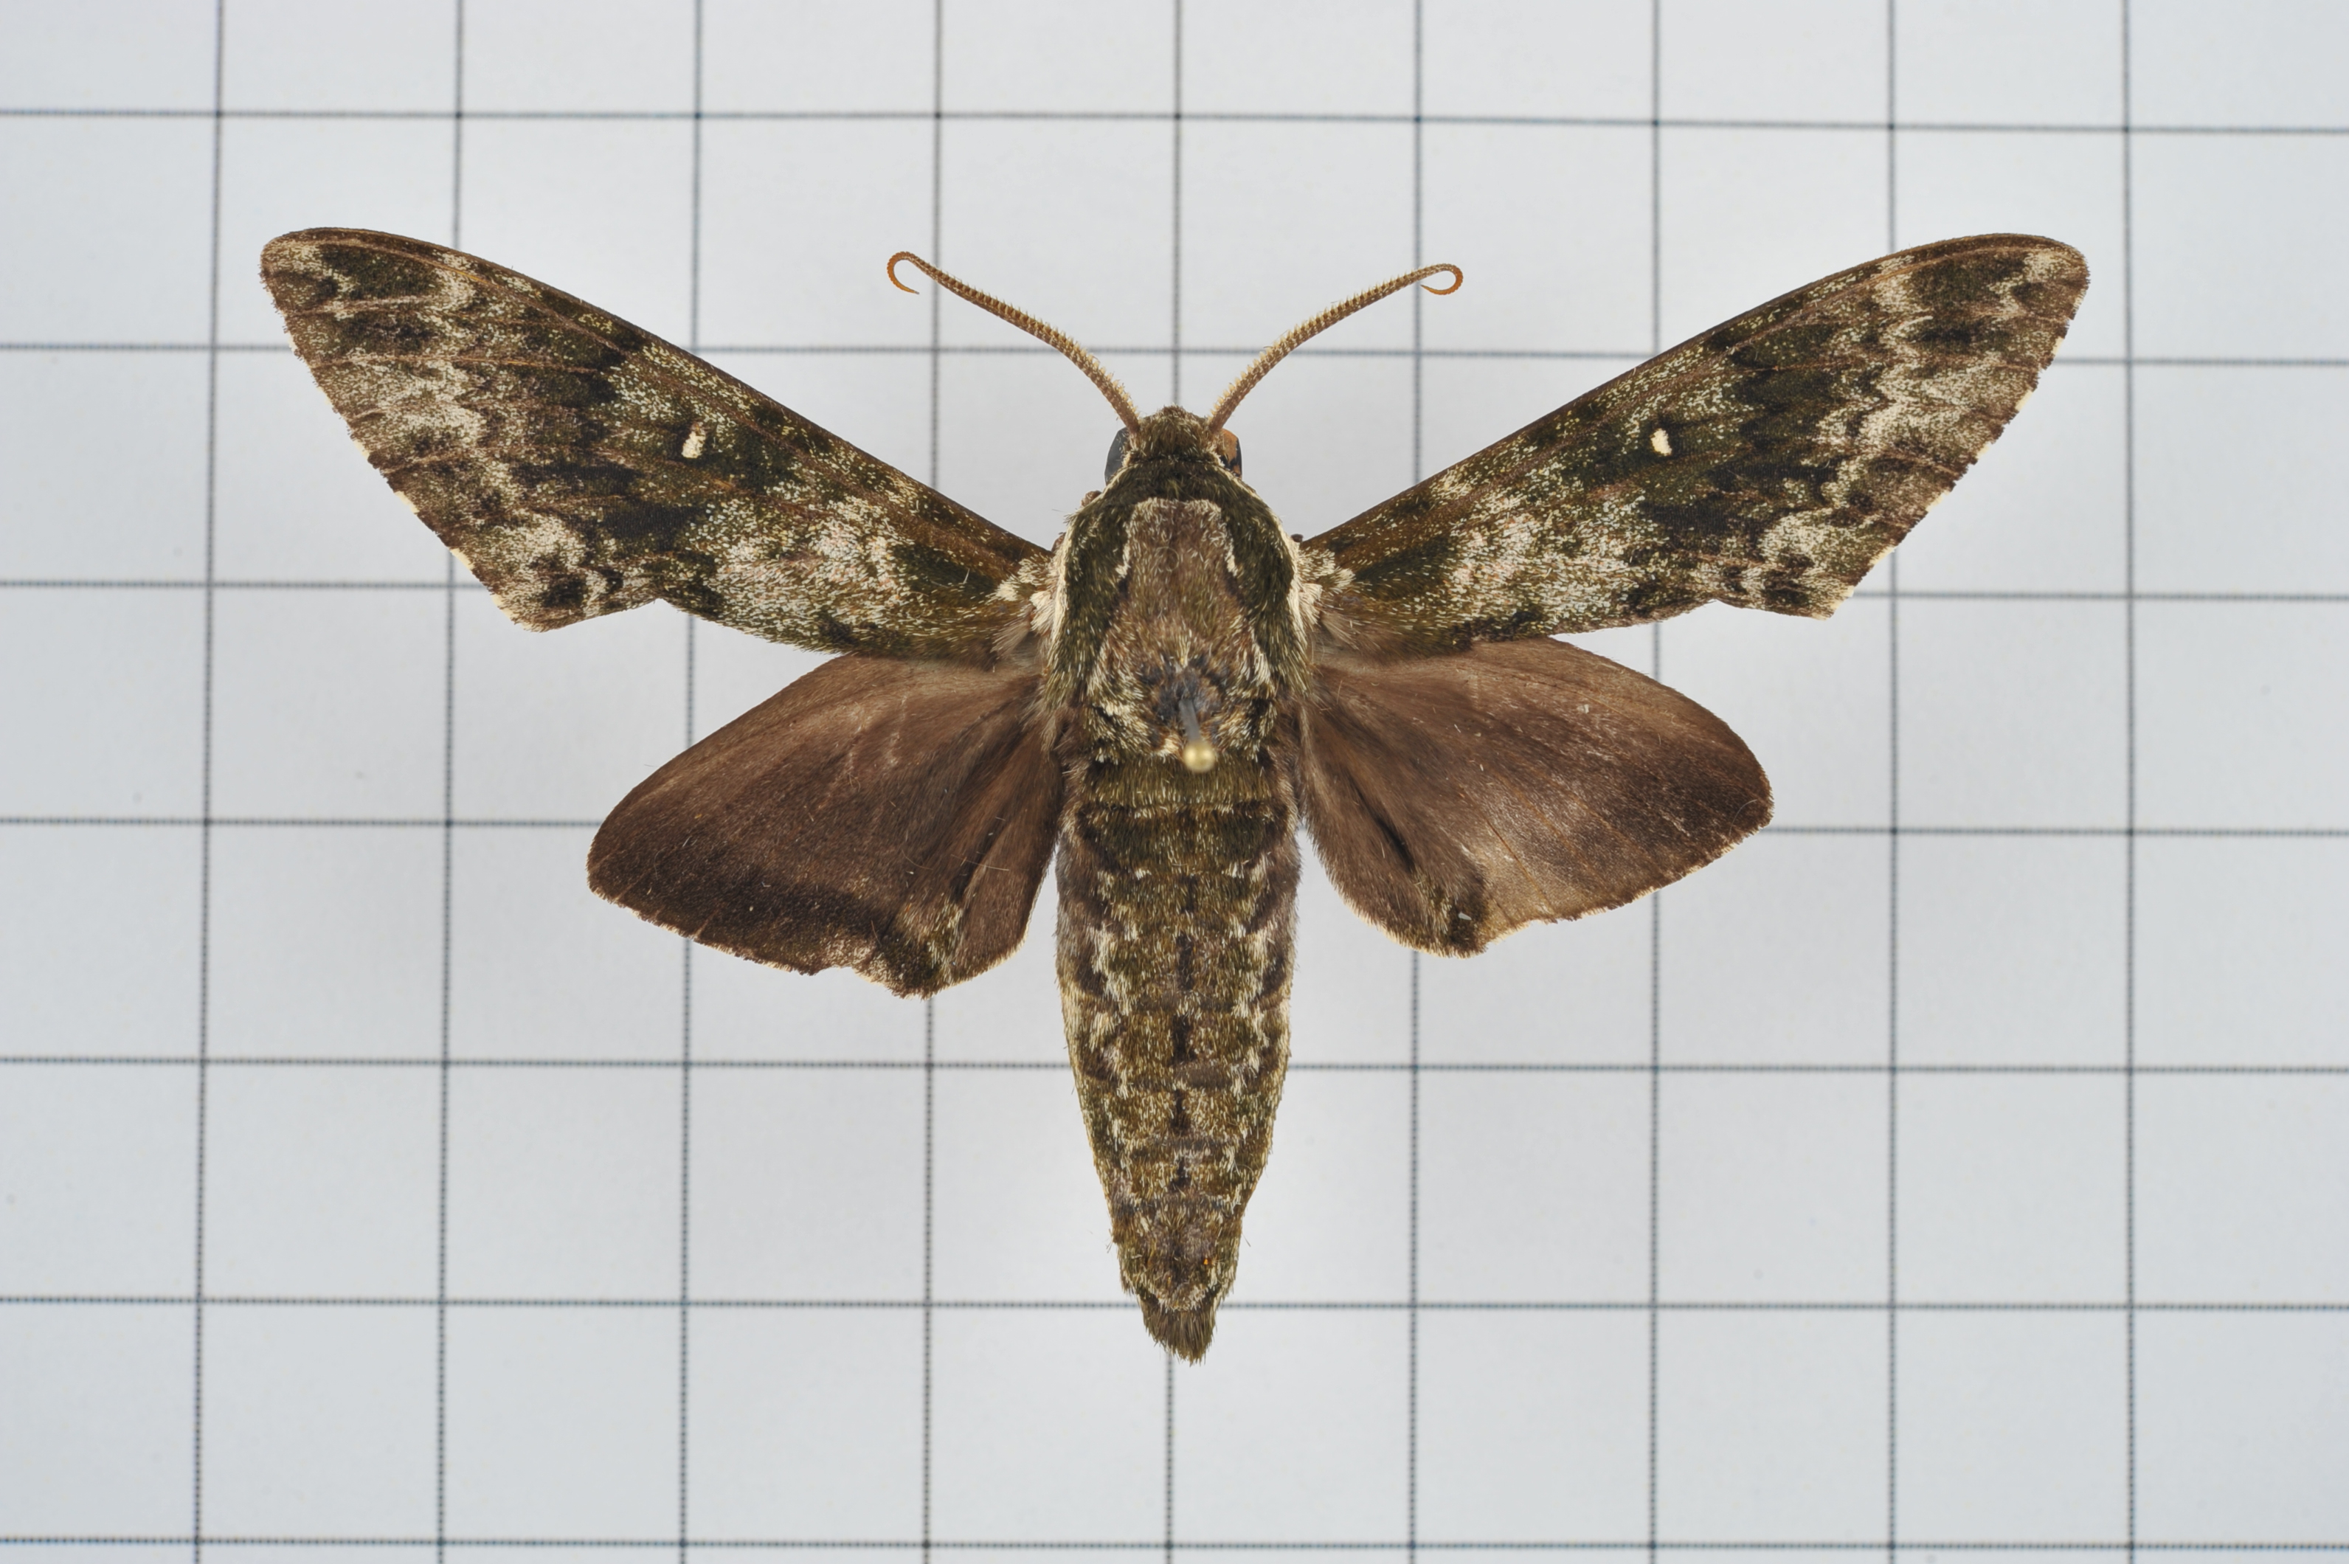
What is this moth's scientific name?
Dolbina formosana
